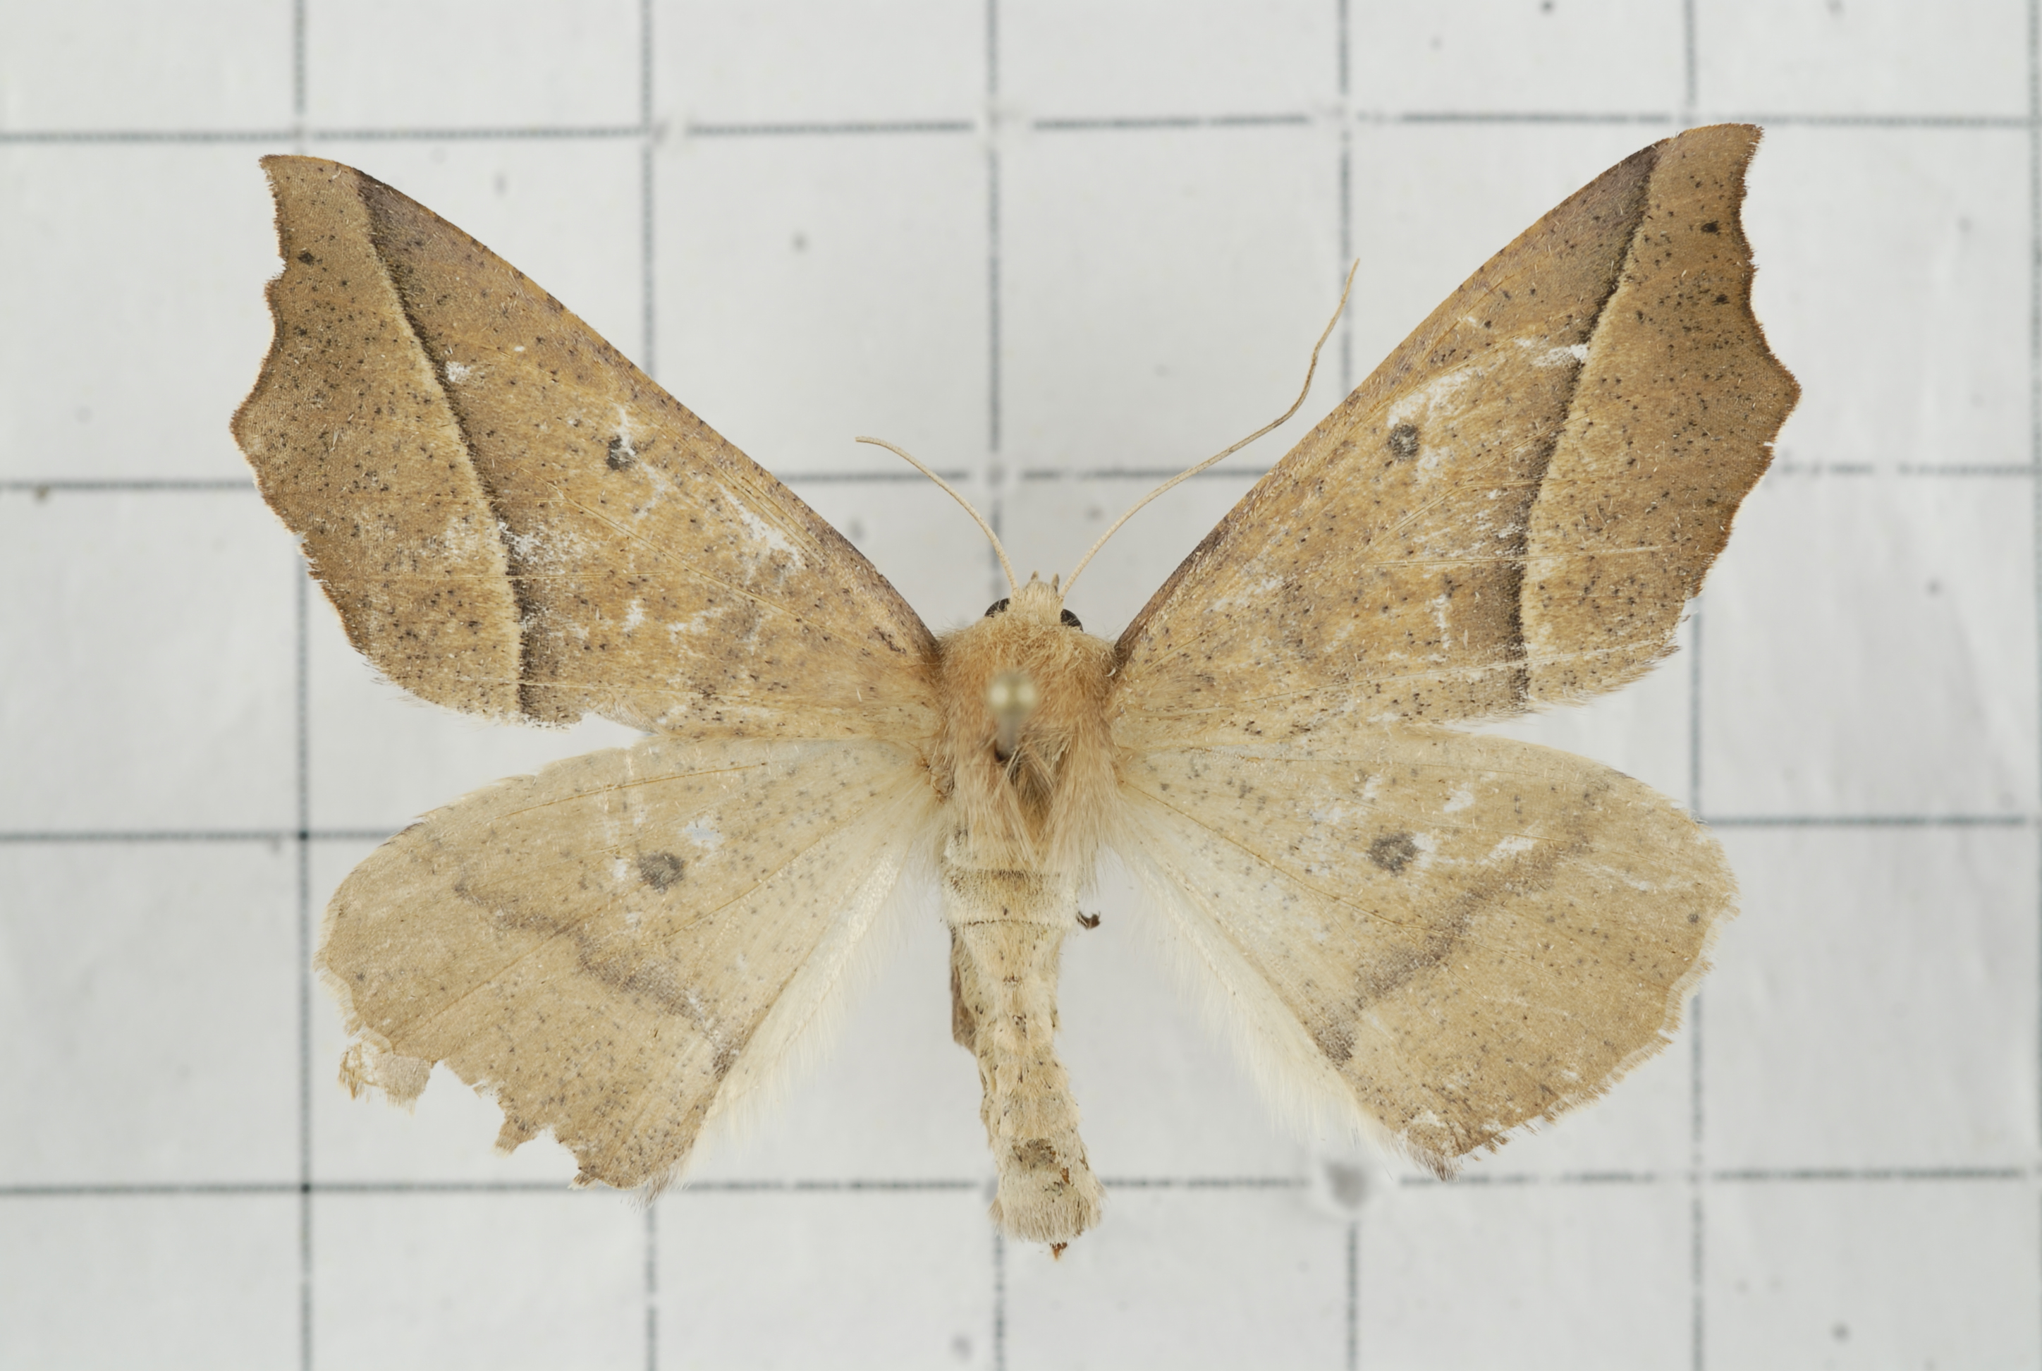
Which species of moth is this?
Odontopera bilinearia subarida
